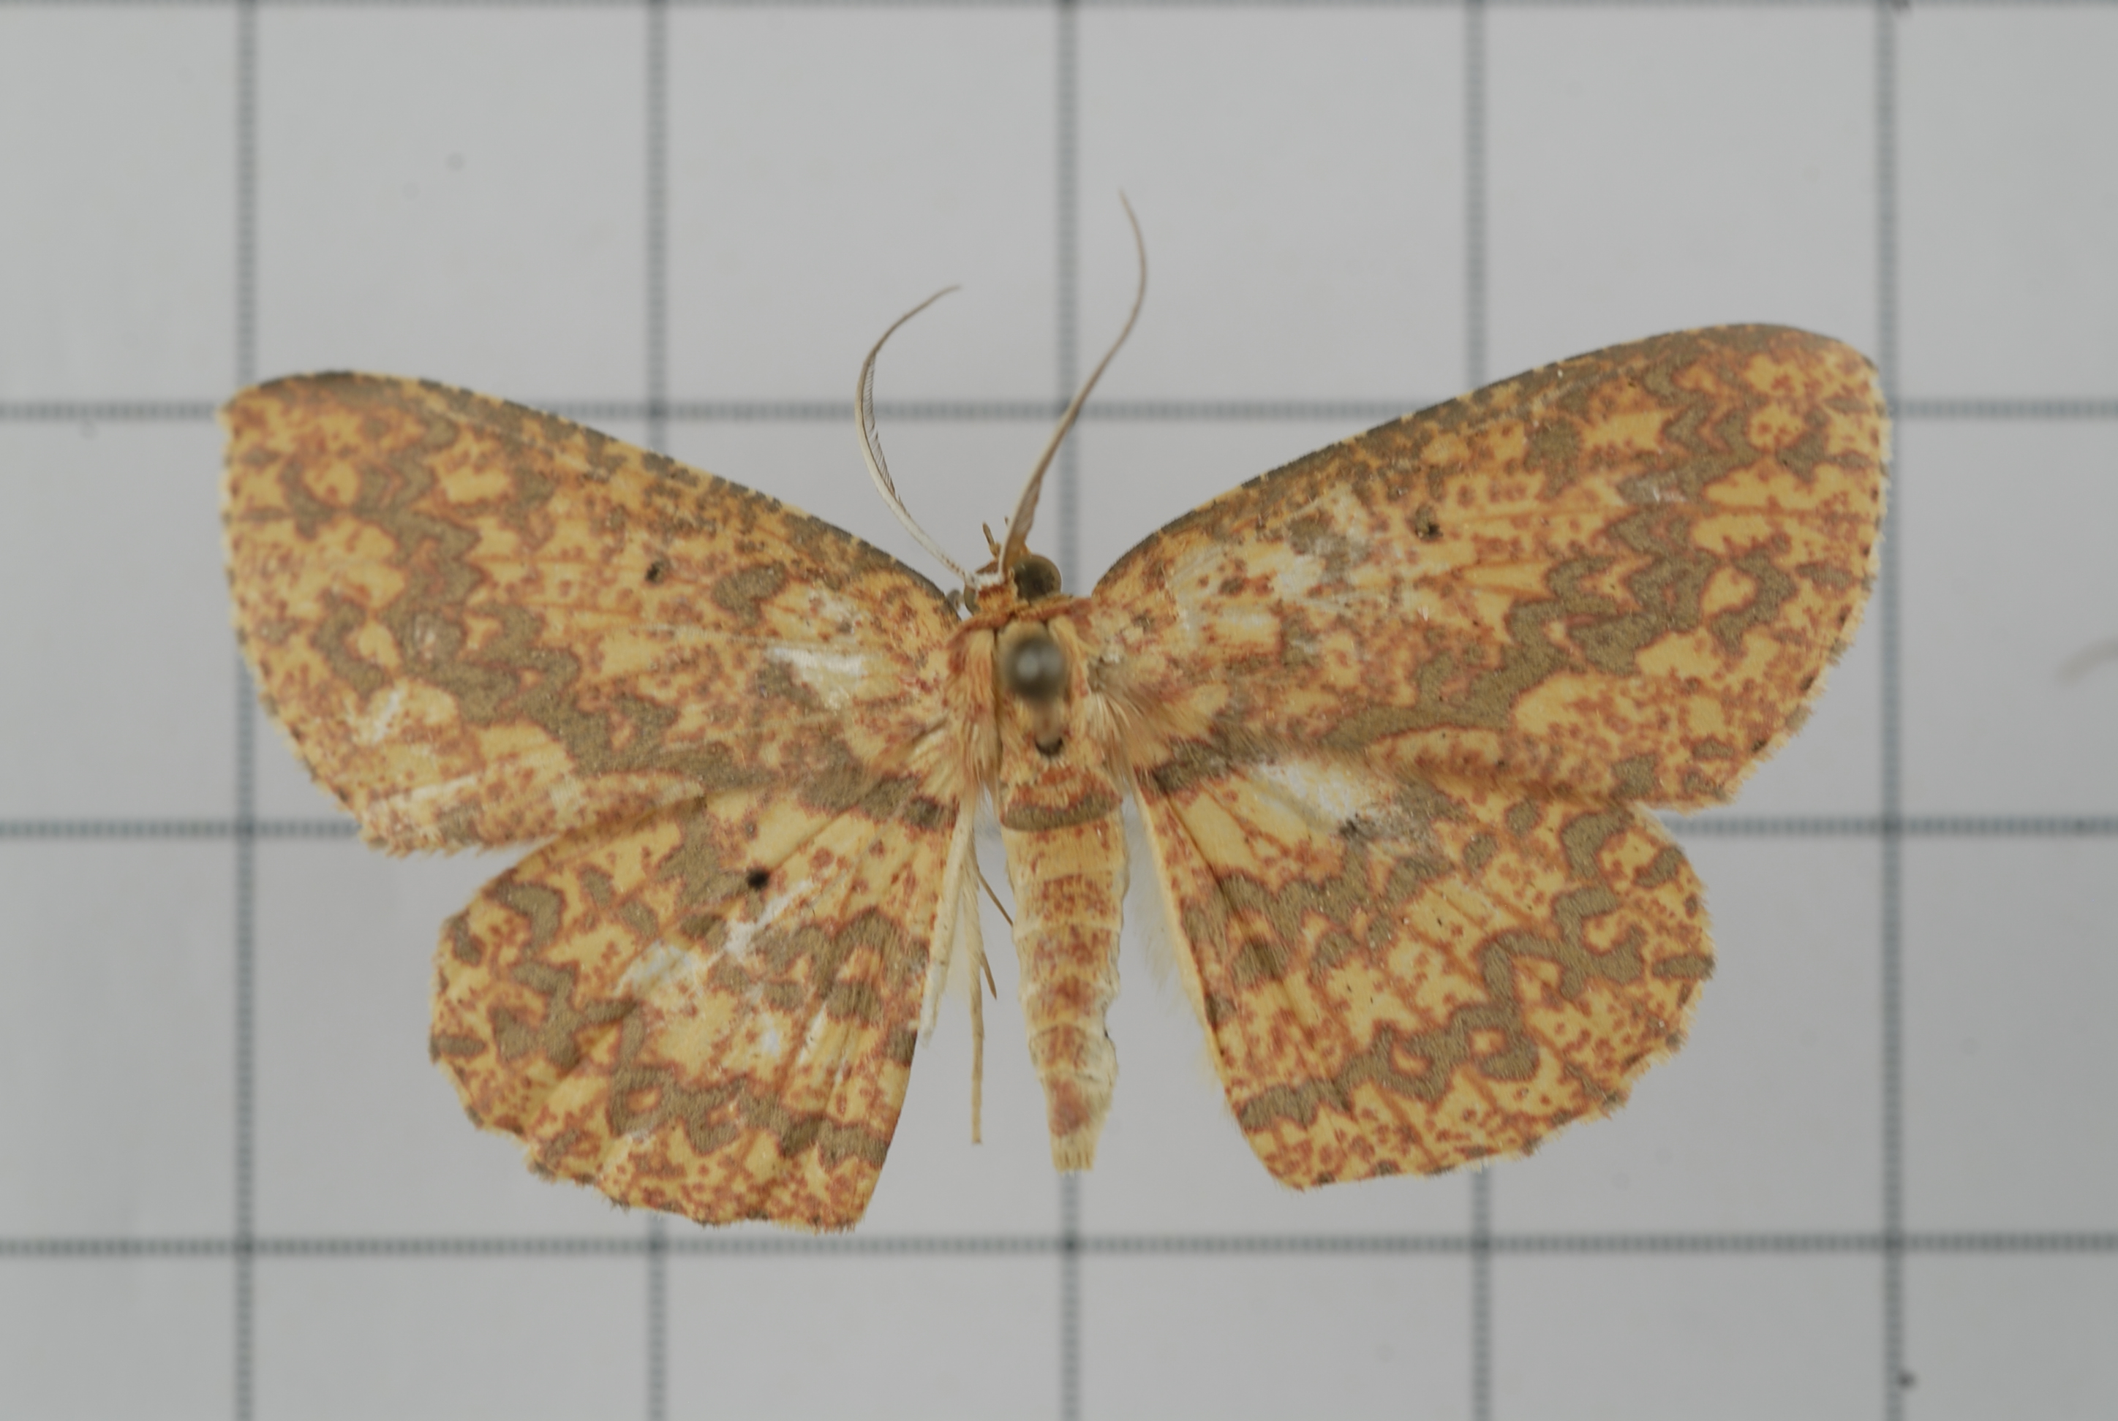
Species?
Borbacha pardaria
